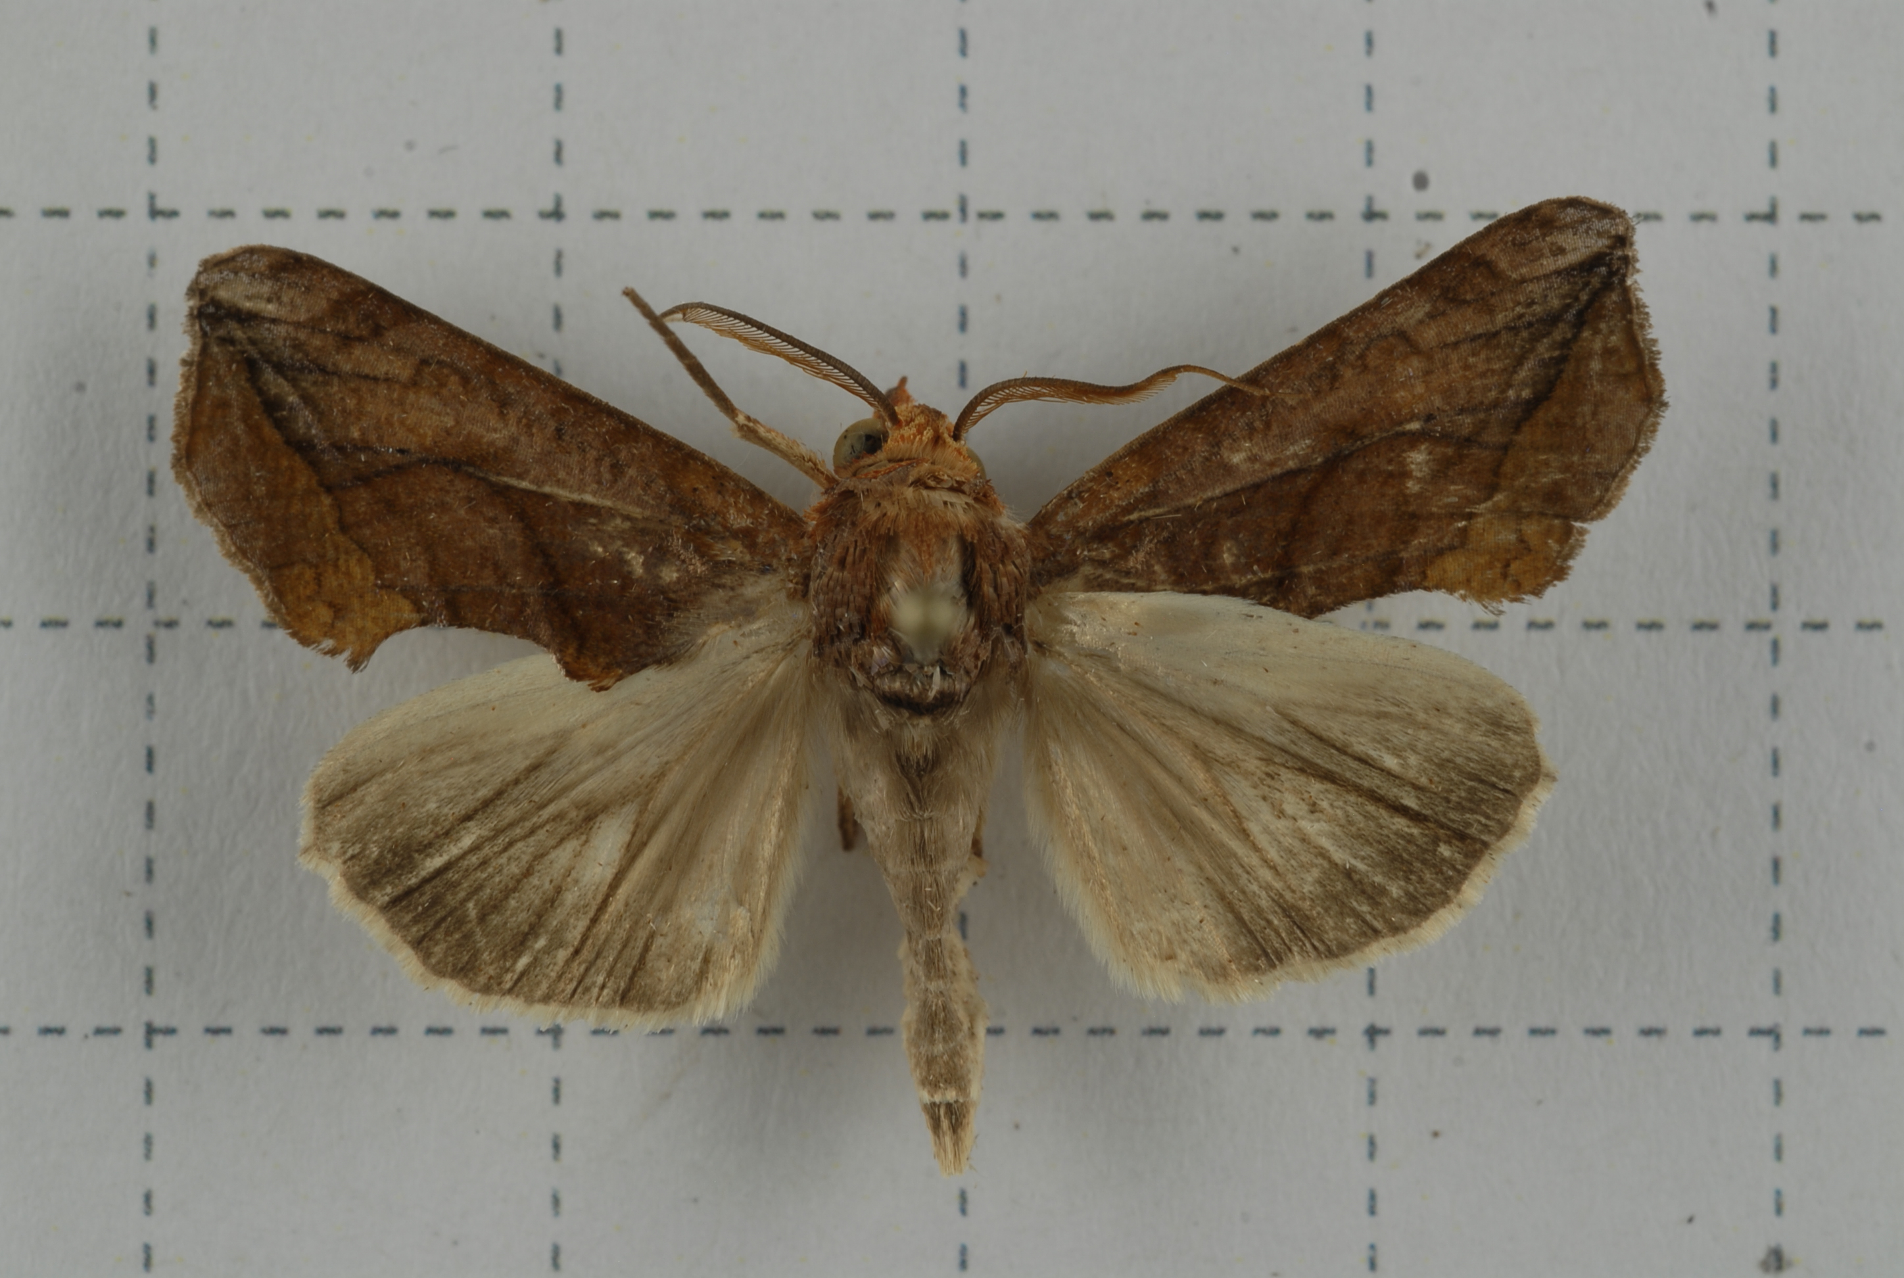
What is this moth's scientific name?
Oraesia emarginata
